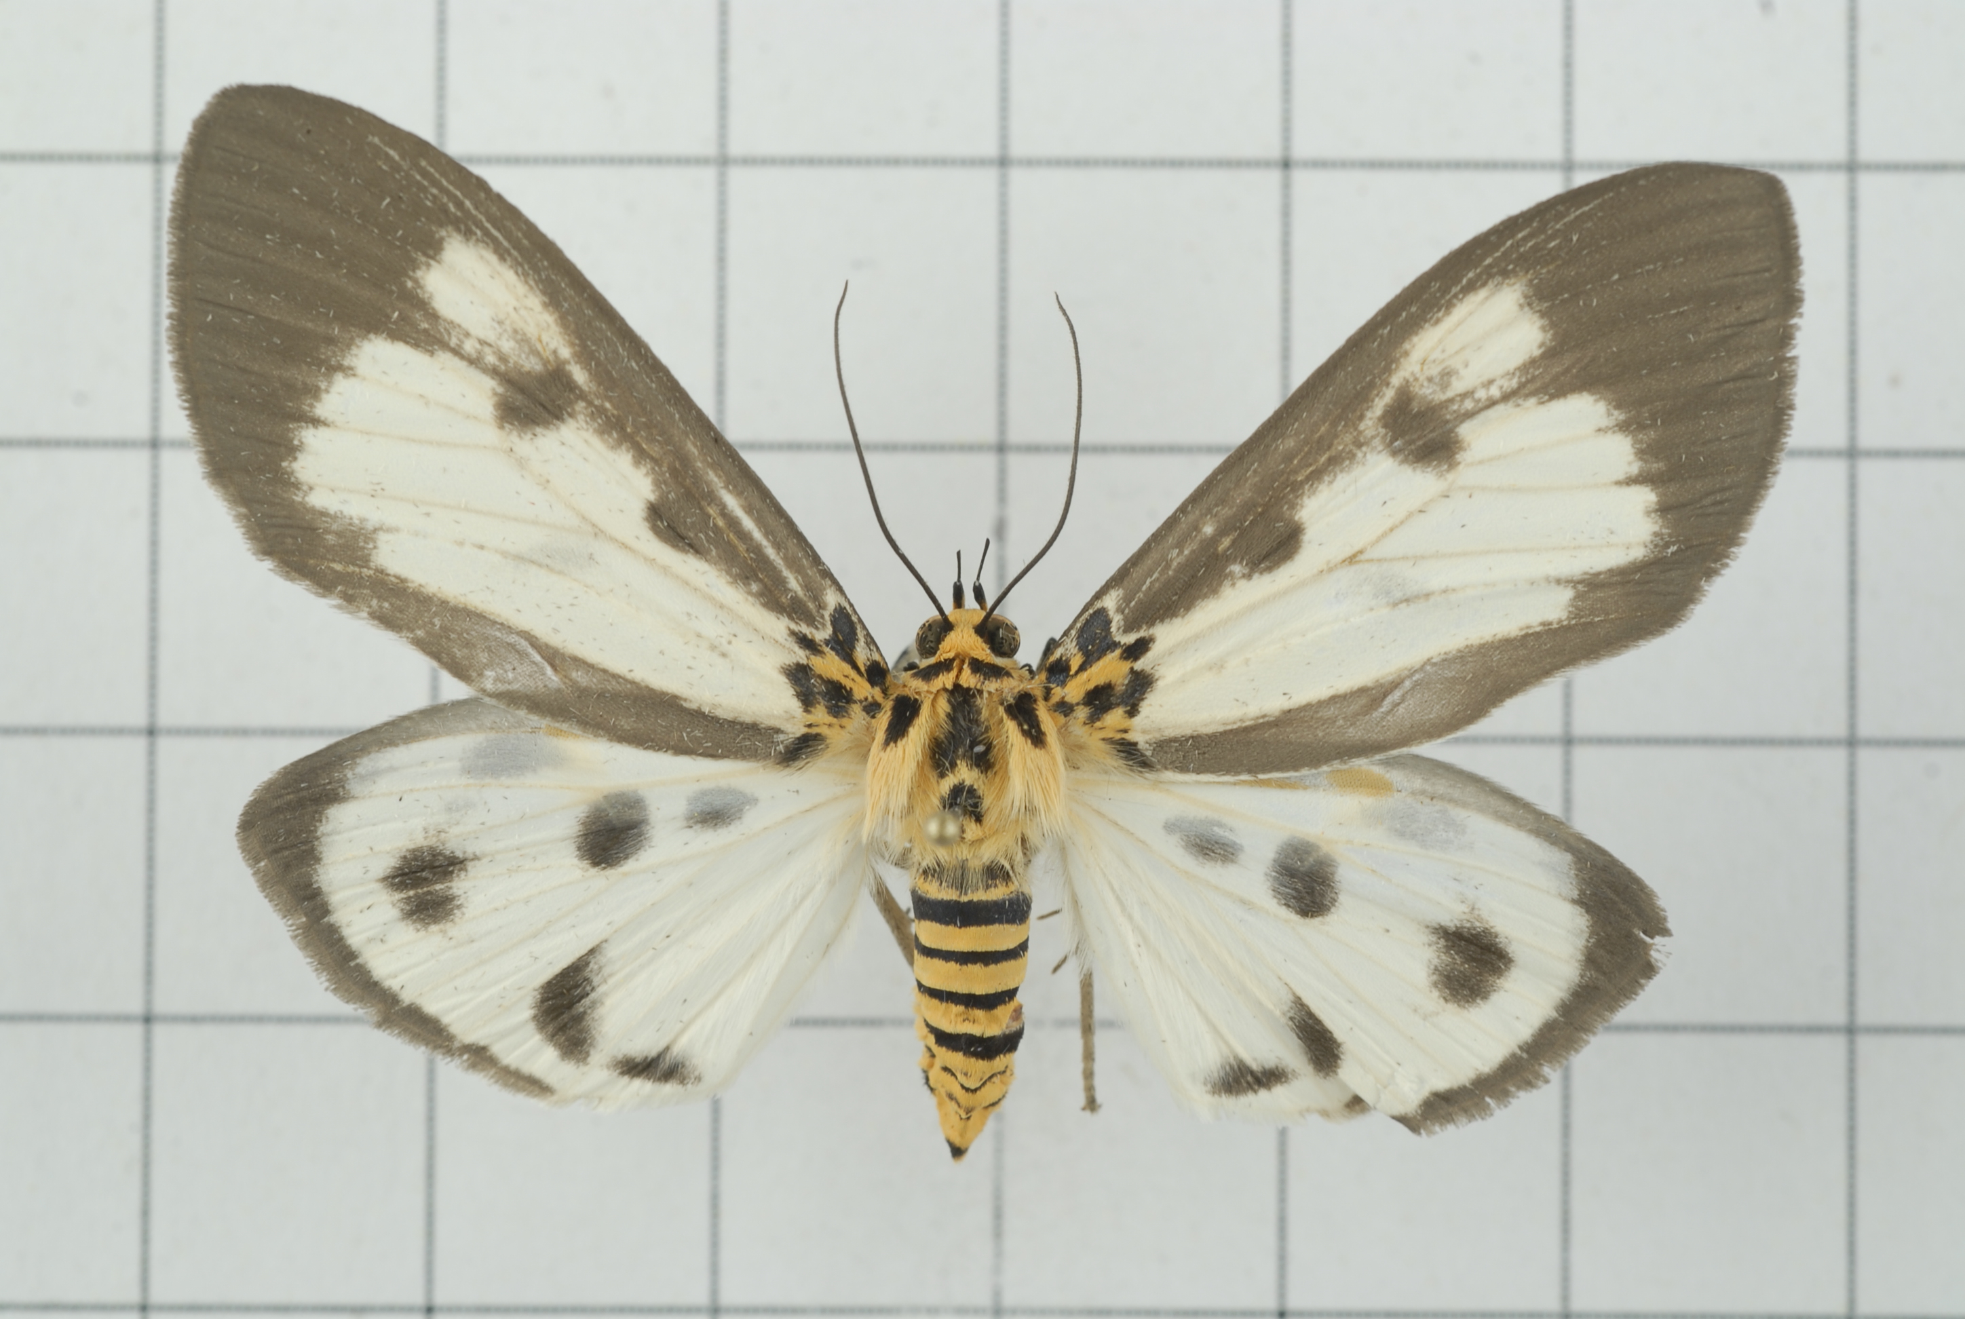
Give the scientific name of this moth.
Asota plana lacteata
